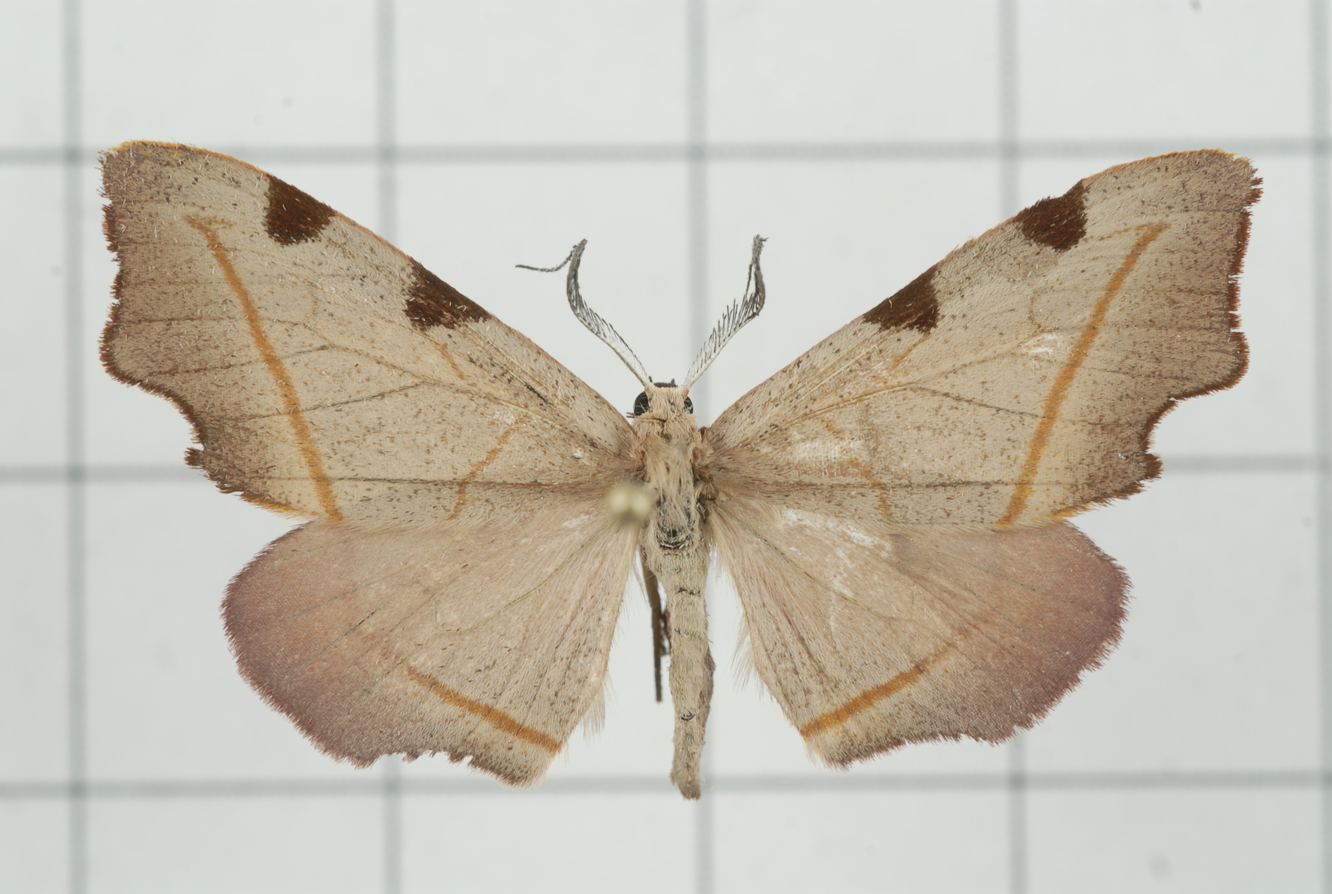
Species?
Achrosis rufescens
